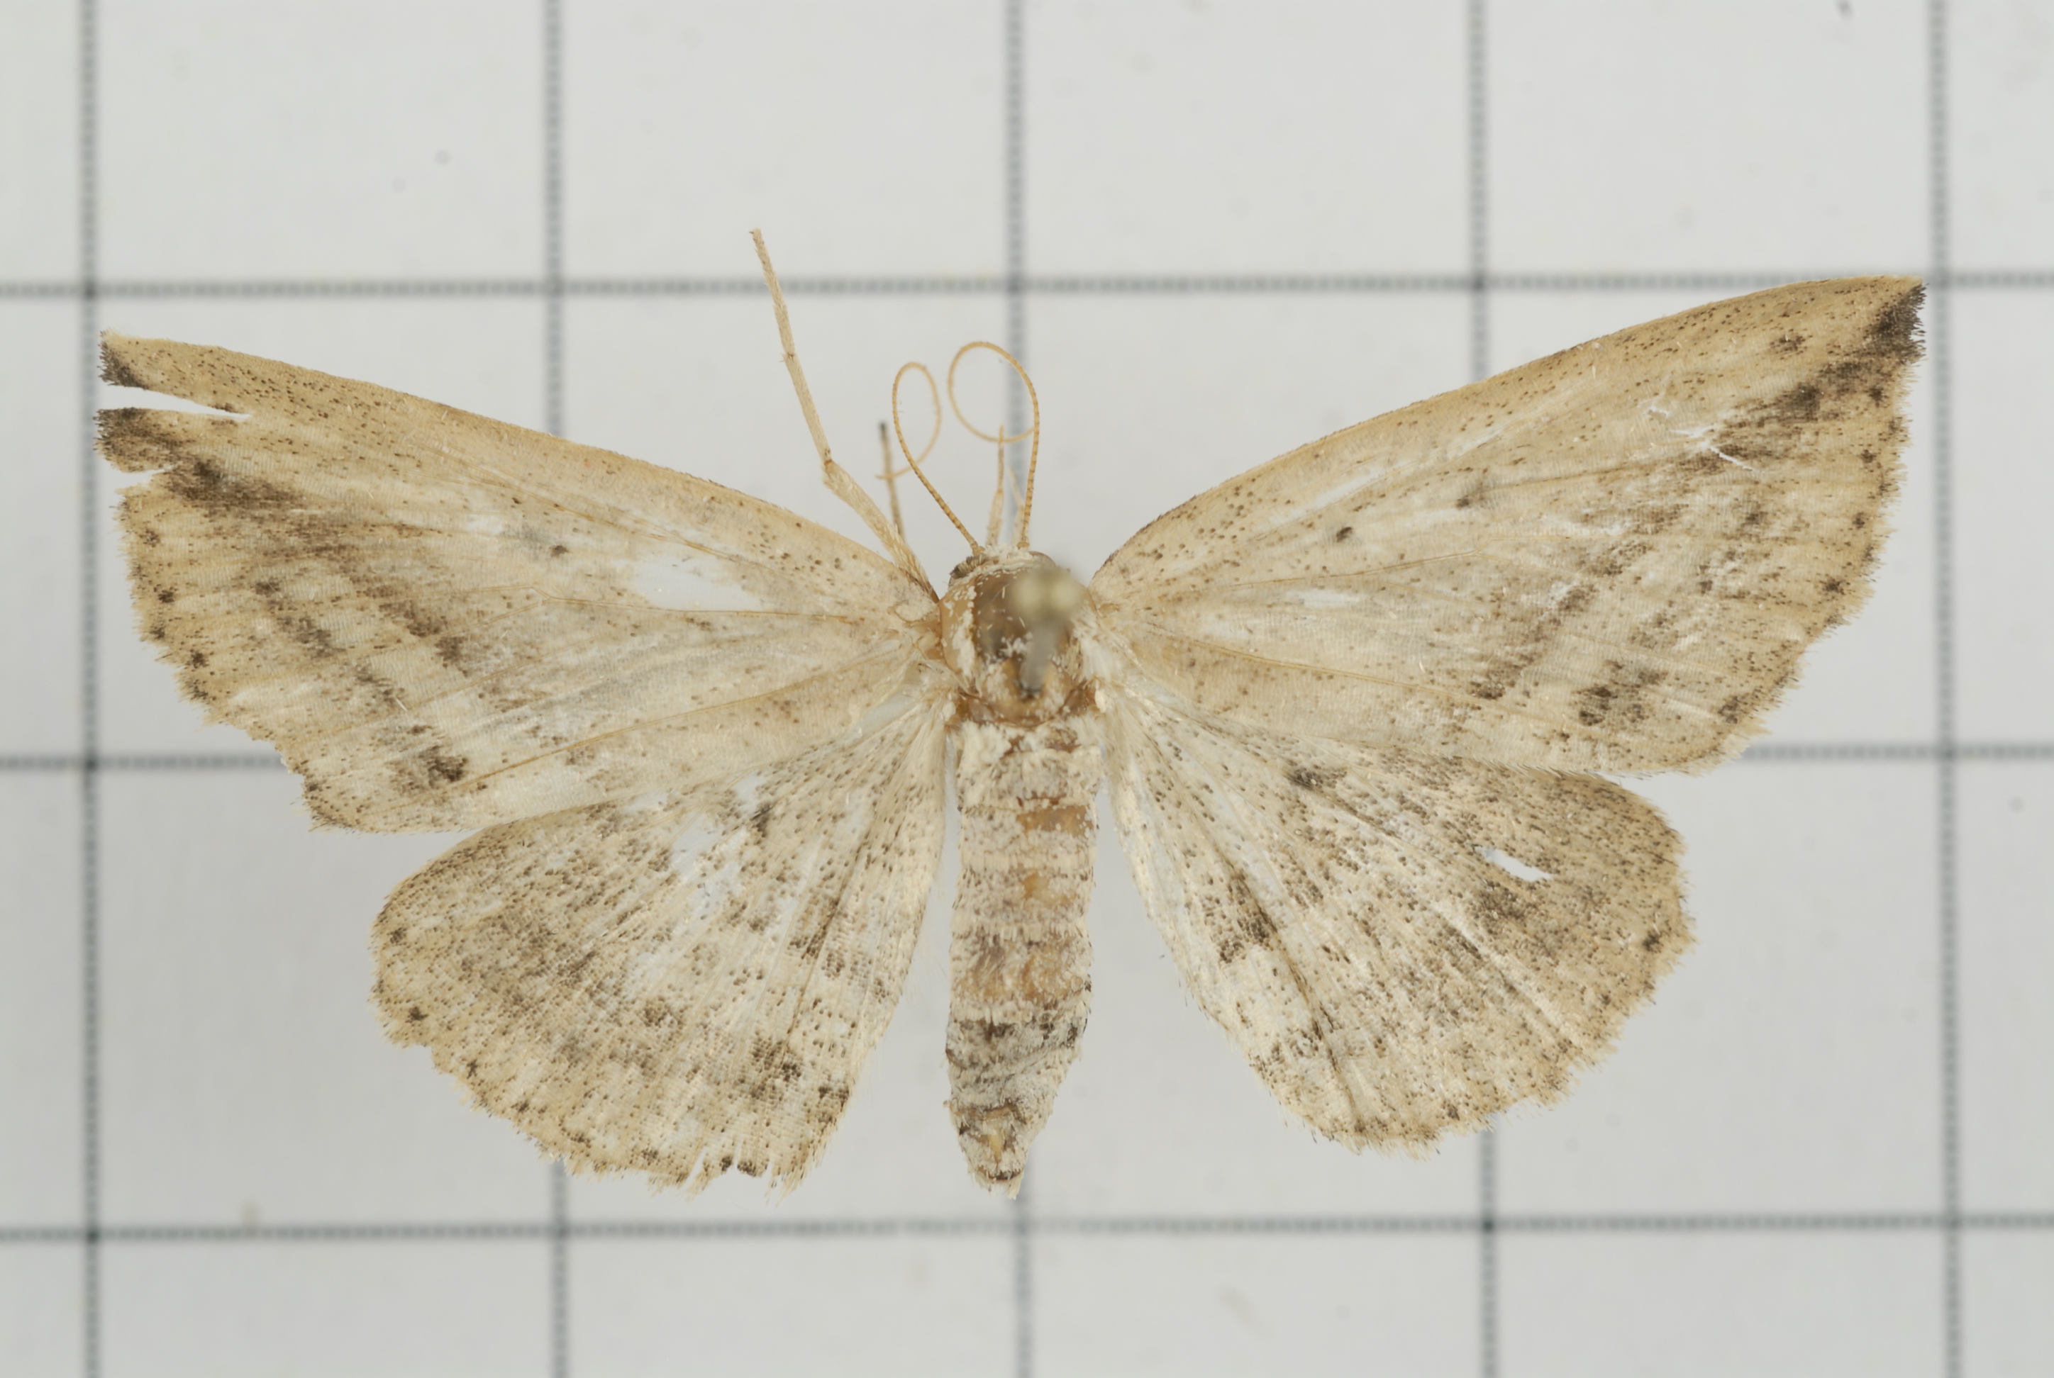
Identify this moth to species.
Carsina kanshireiensis
